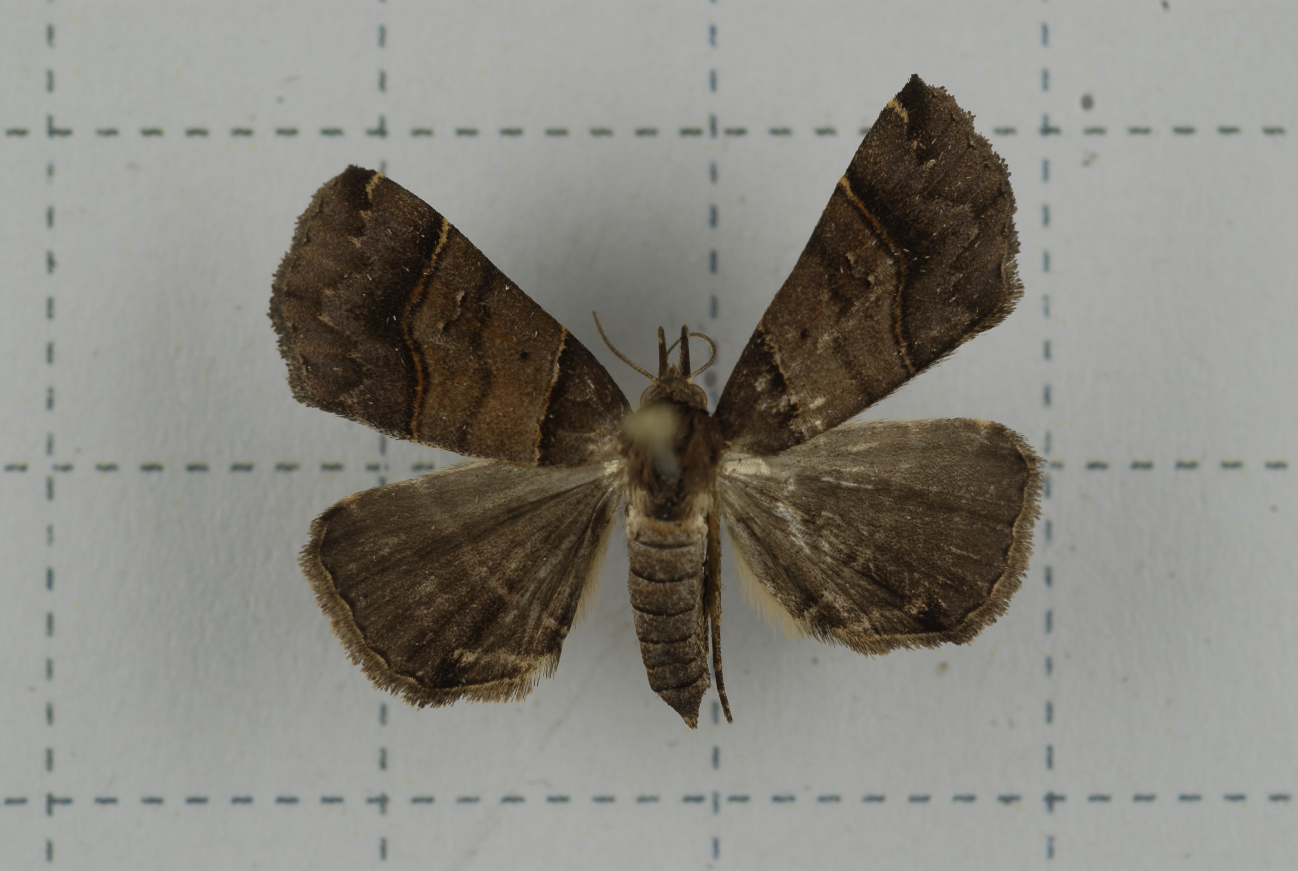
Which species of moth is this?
Bertula kosemponica
